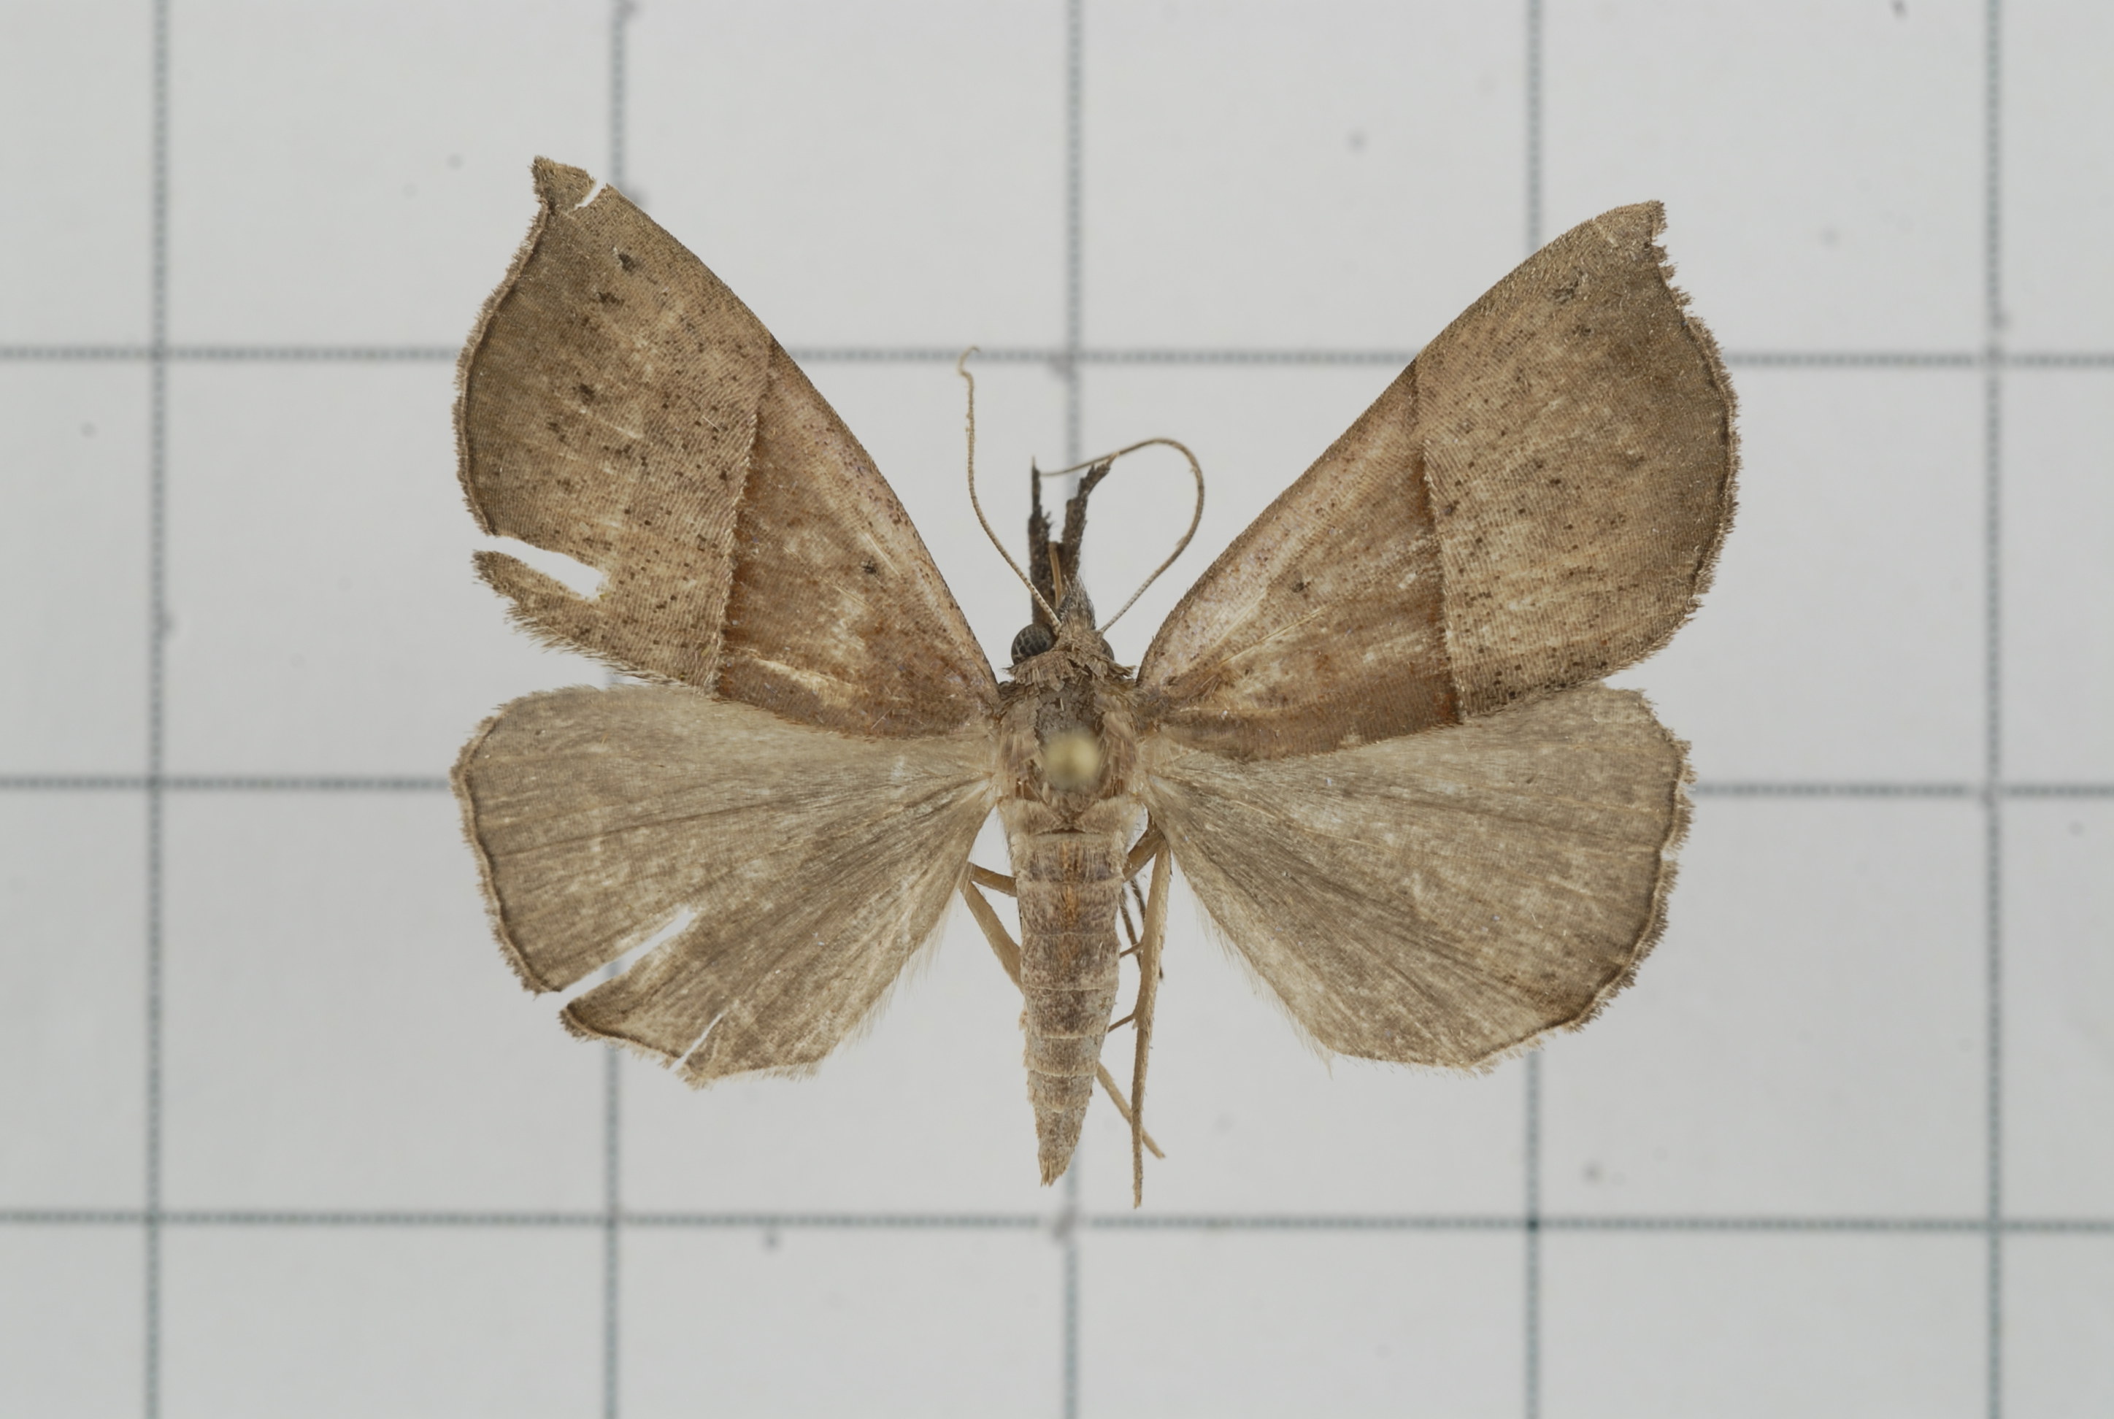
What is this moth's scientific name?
Hypena iconicalis
